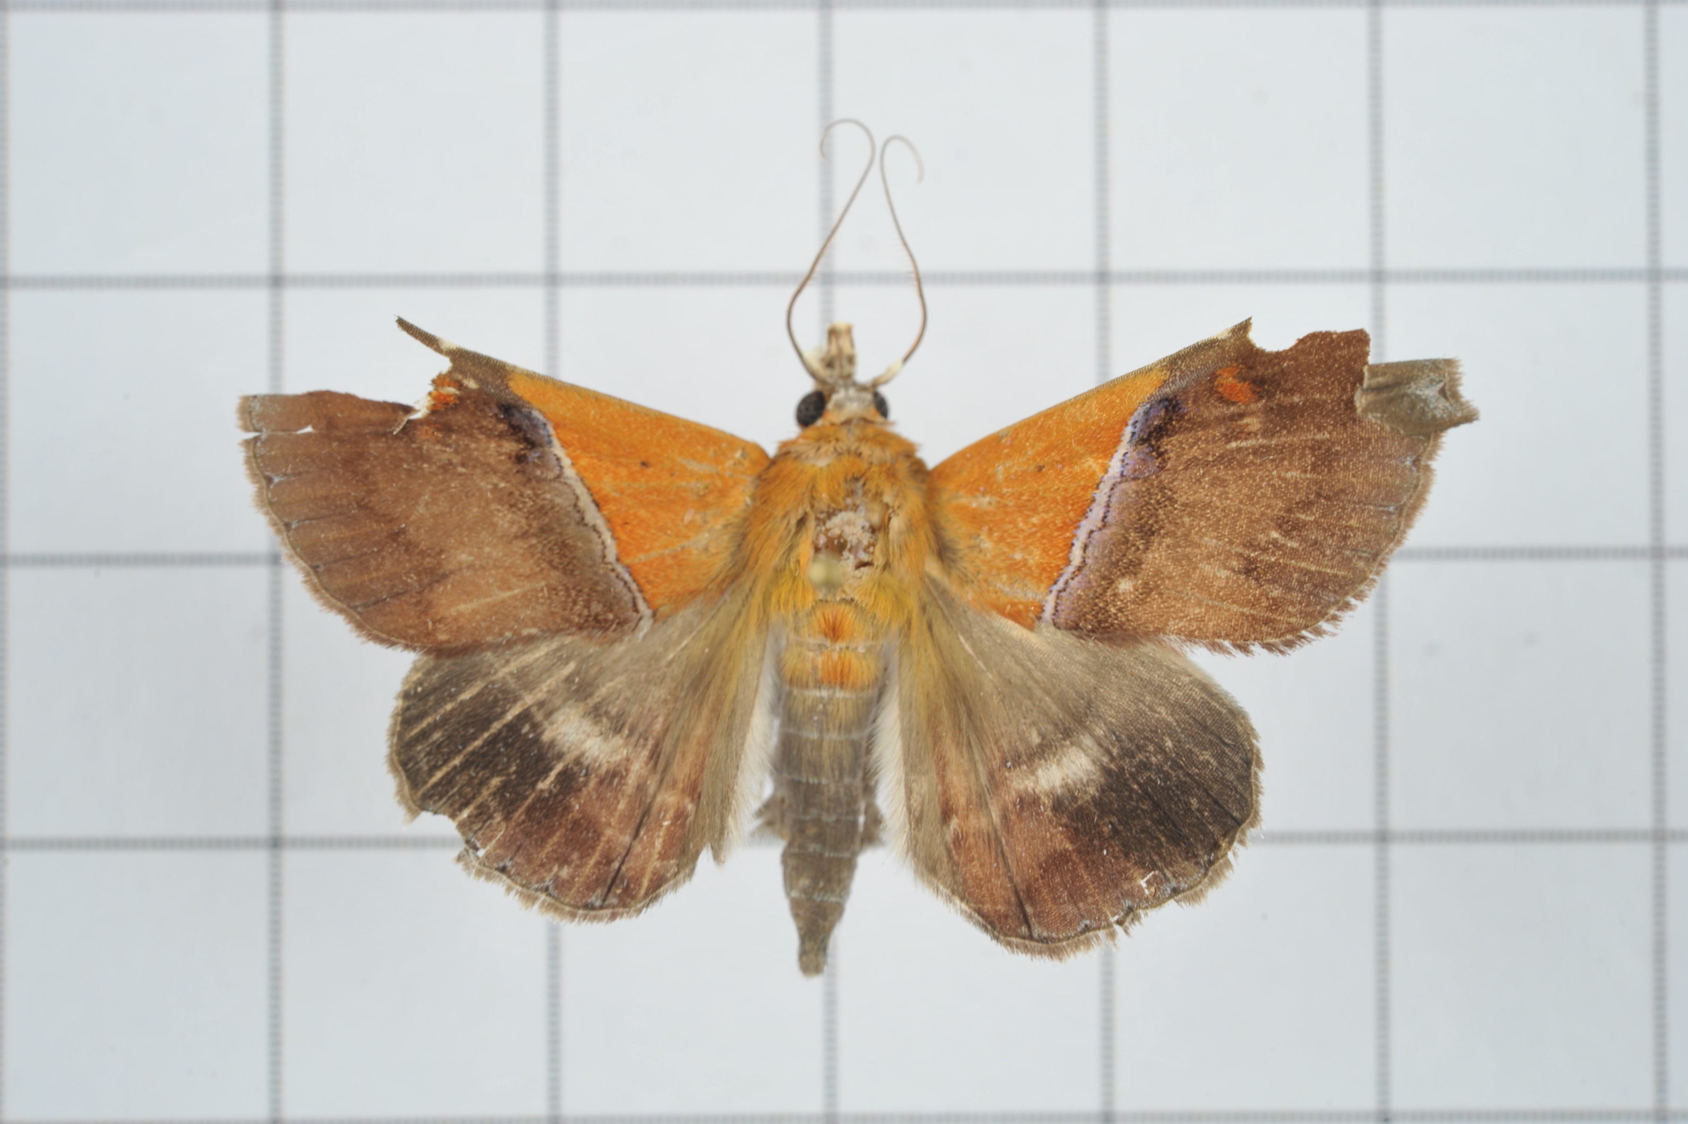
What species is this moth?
Sympis rufibasis
